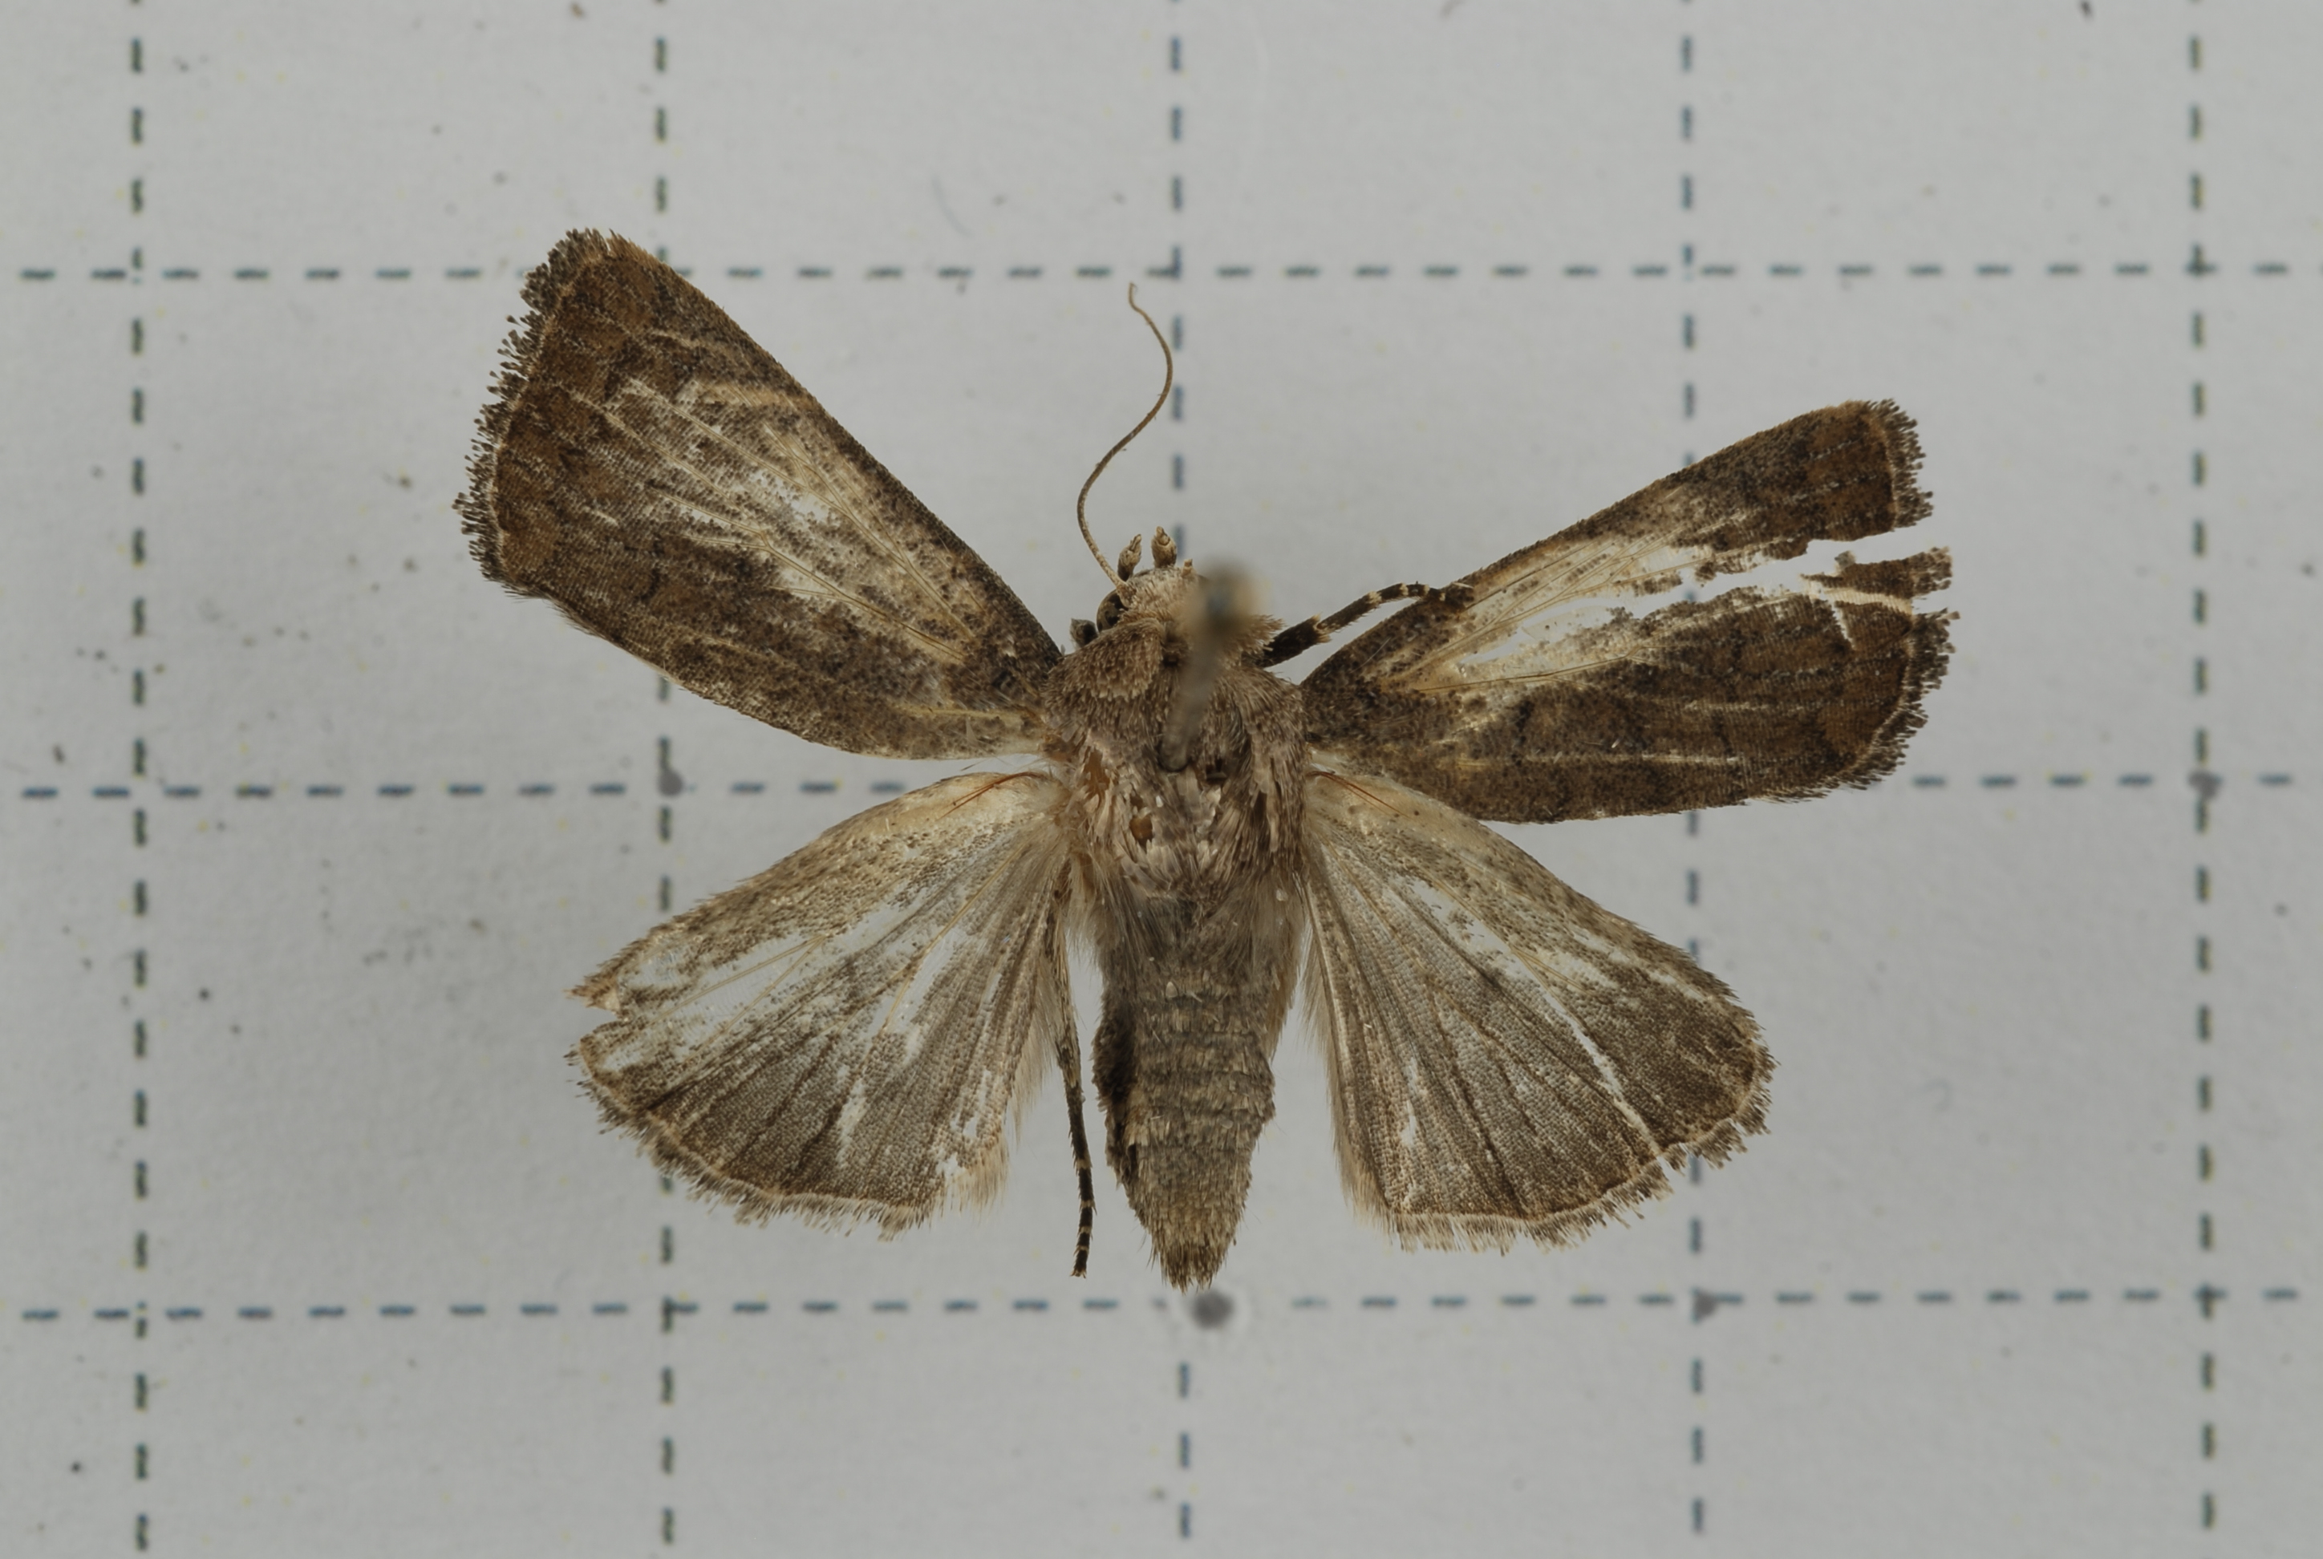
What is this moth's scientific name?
Proxenus stellata
